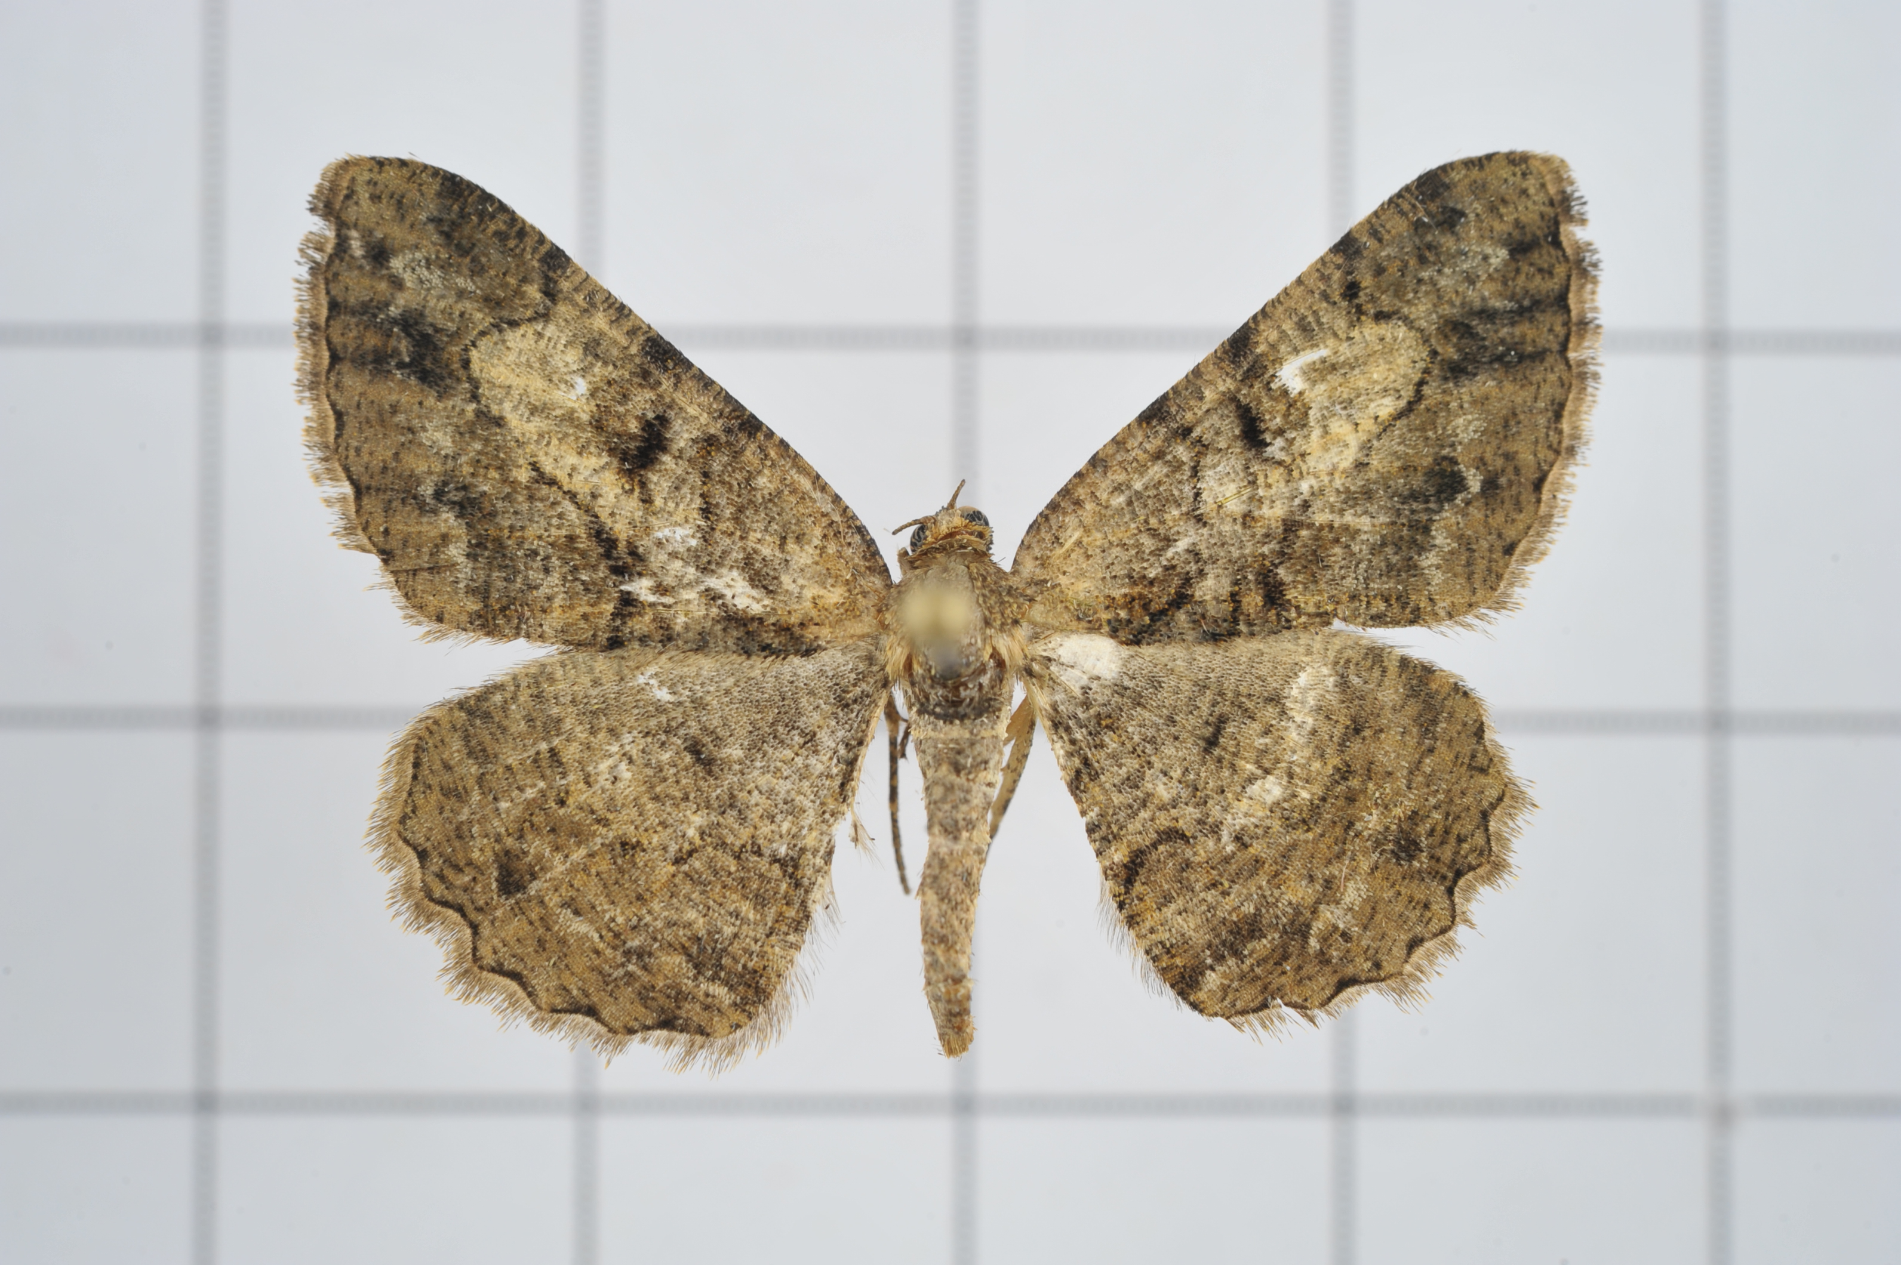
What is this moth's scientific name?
Psilalcis pulveraria
